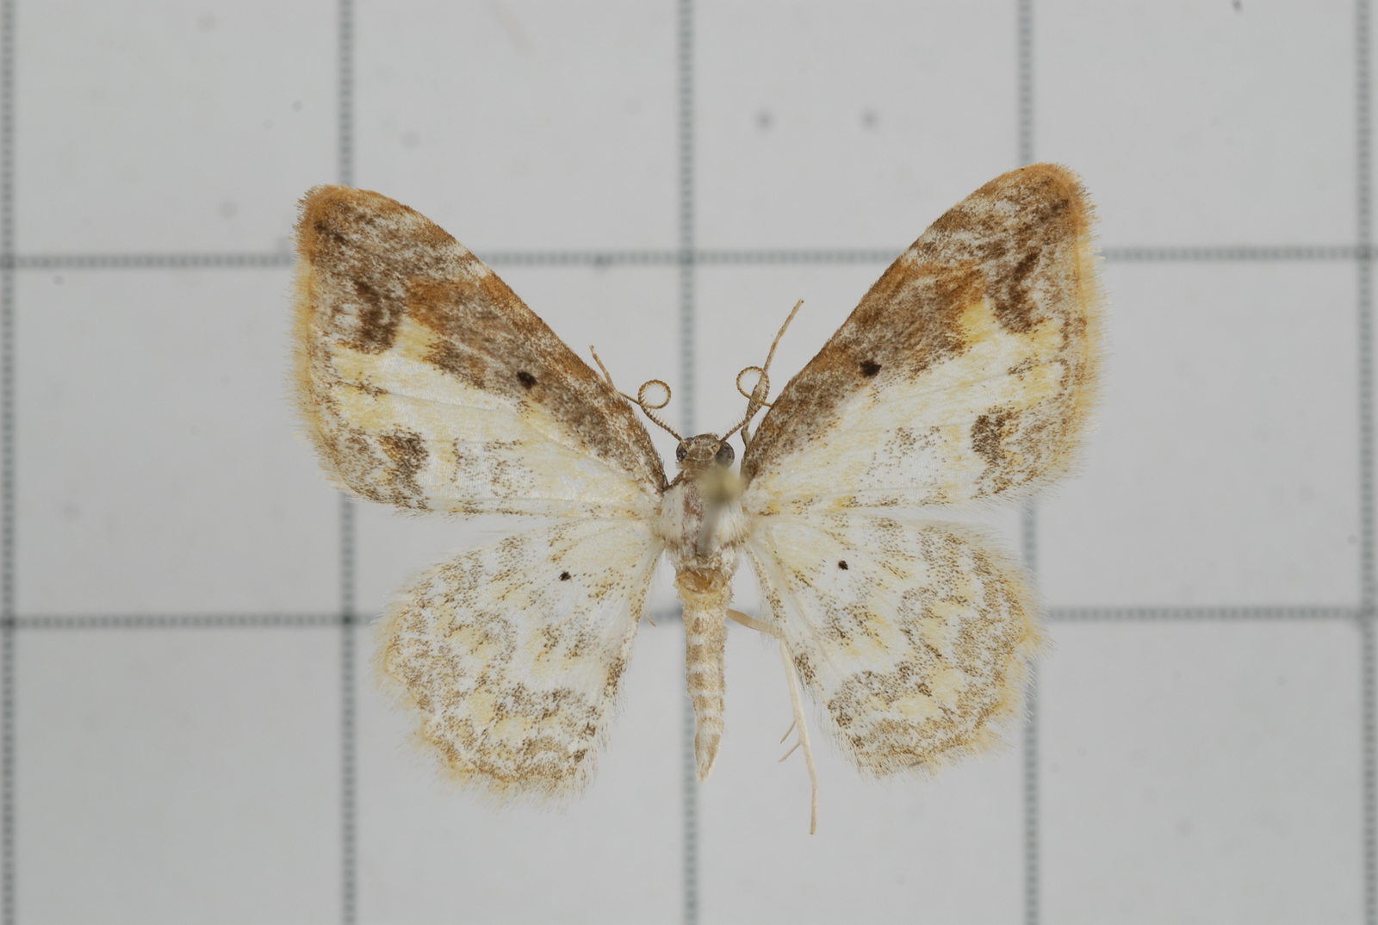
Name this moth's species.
Acolutha pictaria imbecilla
